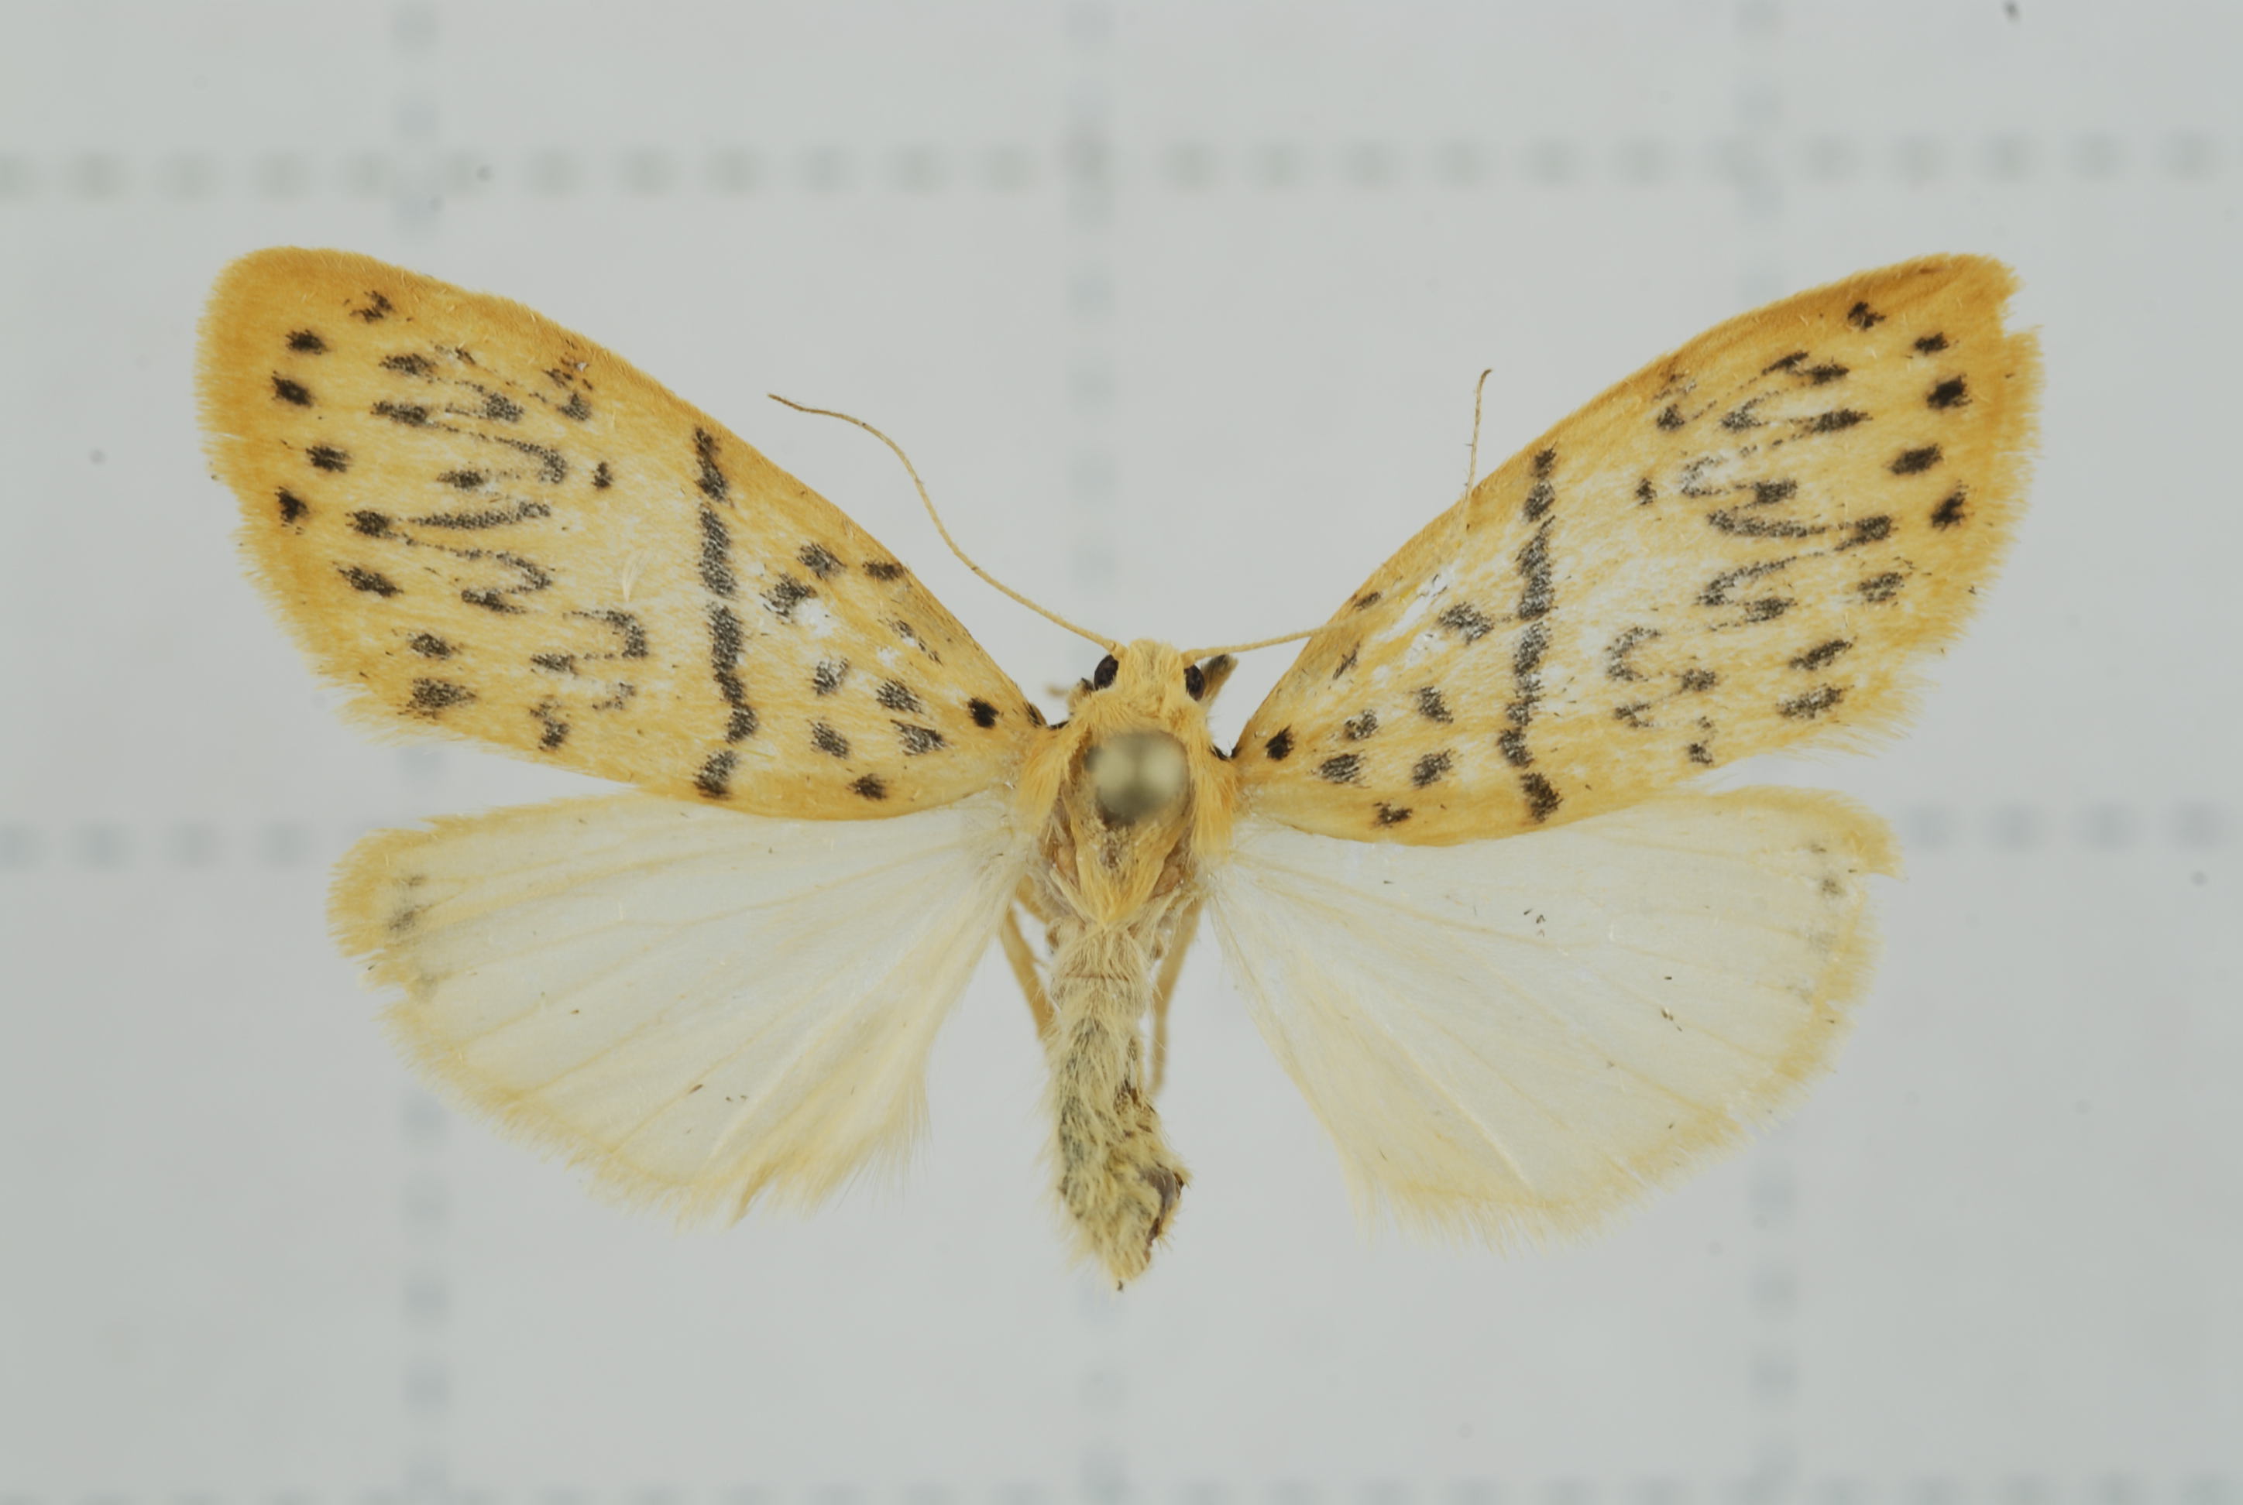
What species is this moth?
Huangilene alikangiae alikangiae
